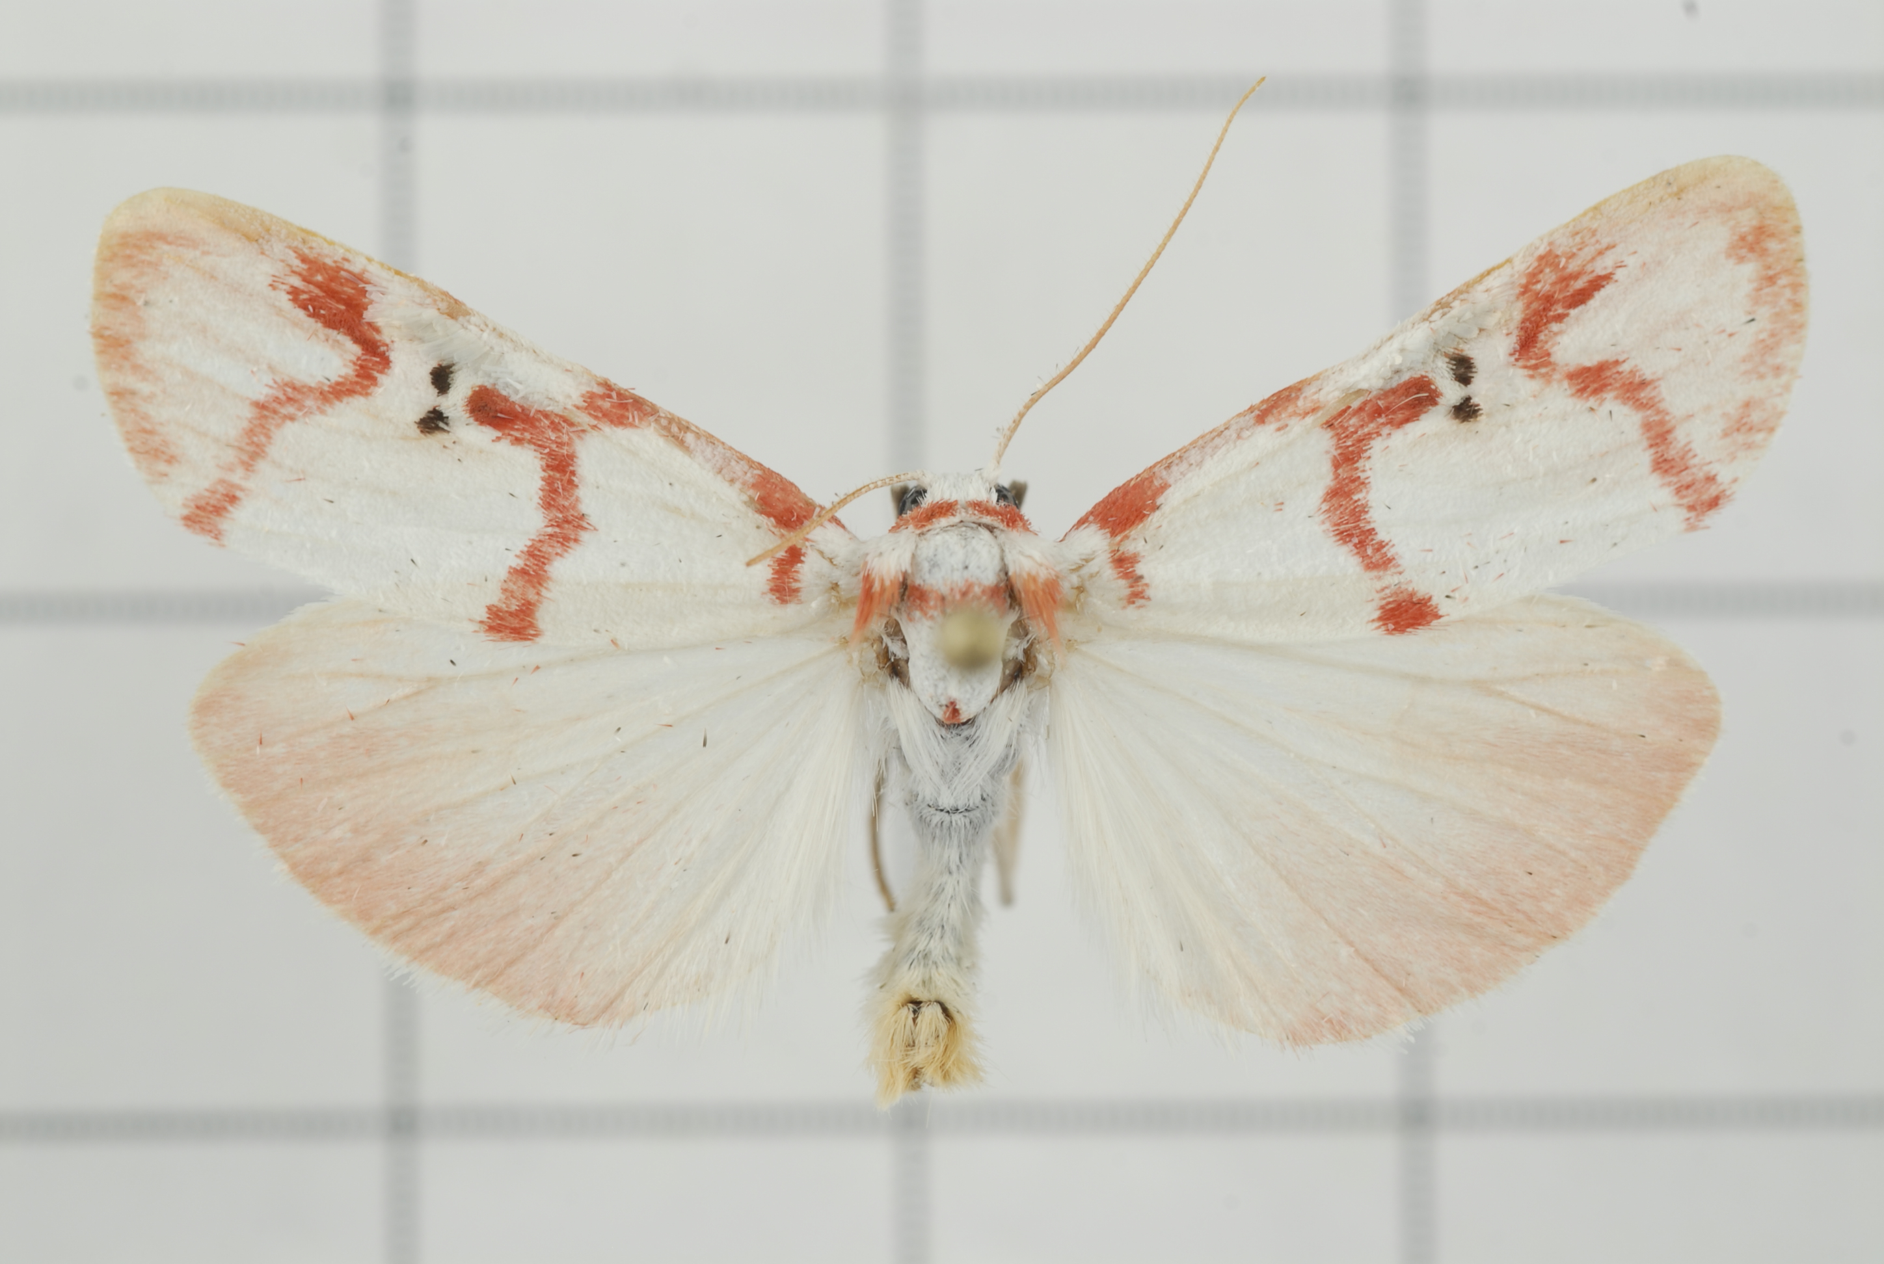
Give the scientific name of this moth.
Cyana hamata hamata
